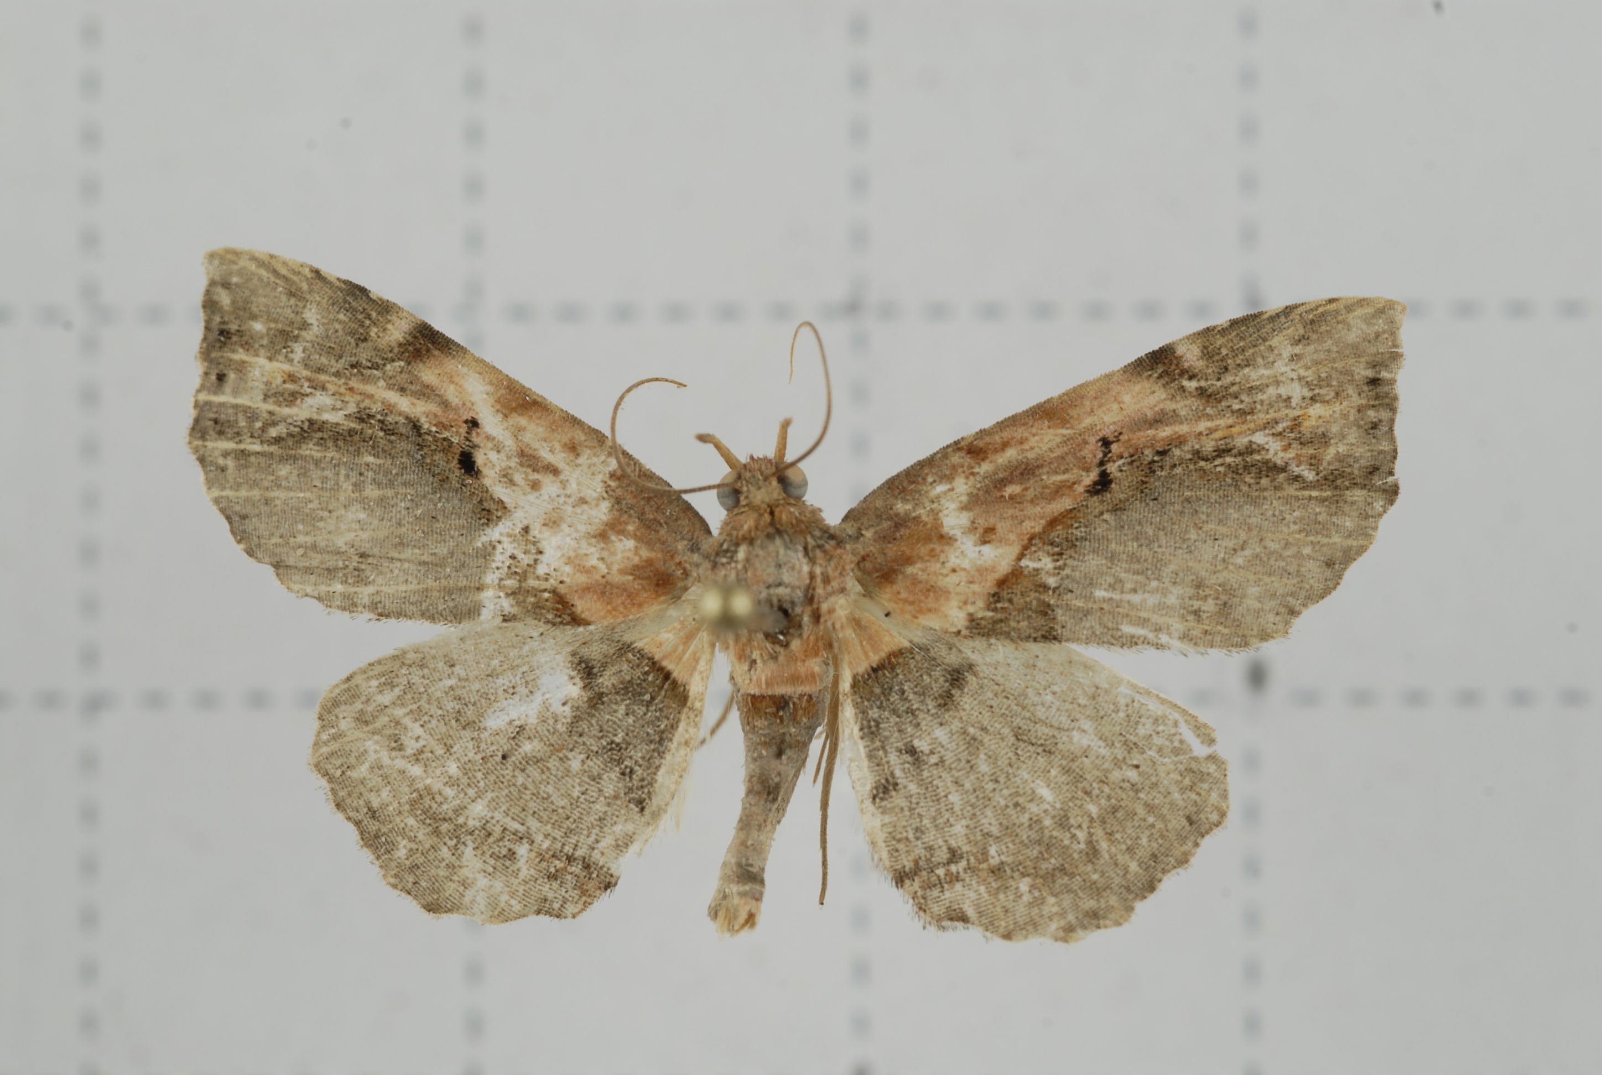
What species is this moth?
Lophoruza pulcherrima
